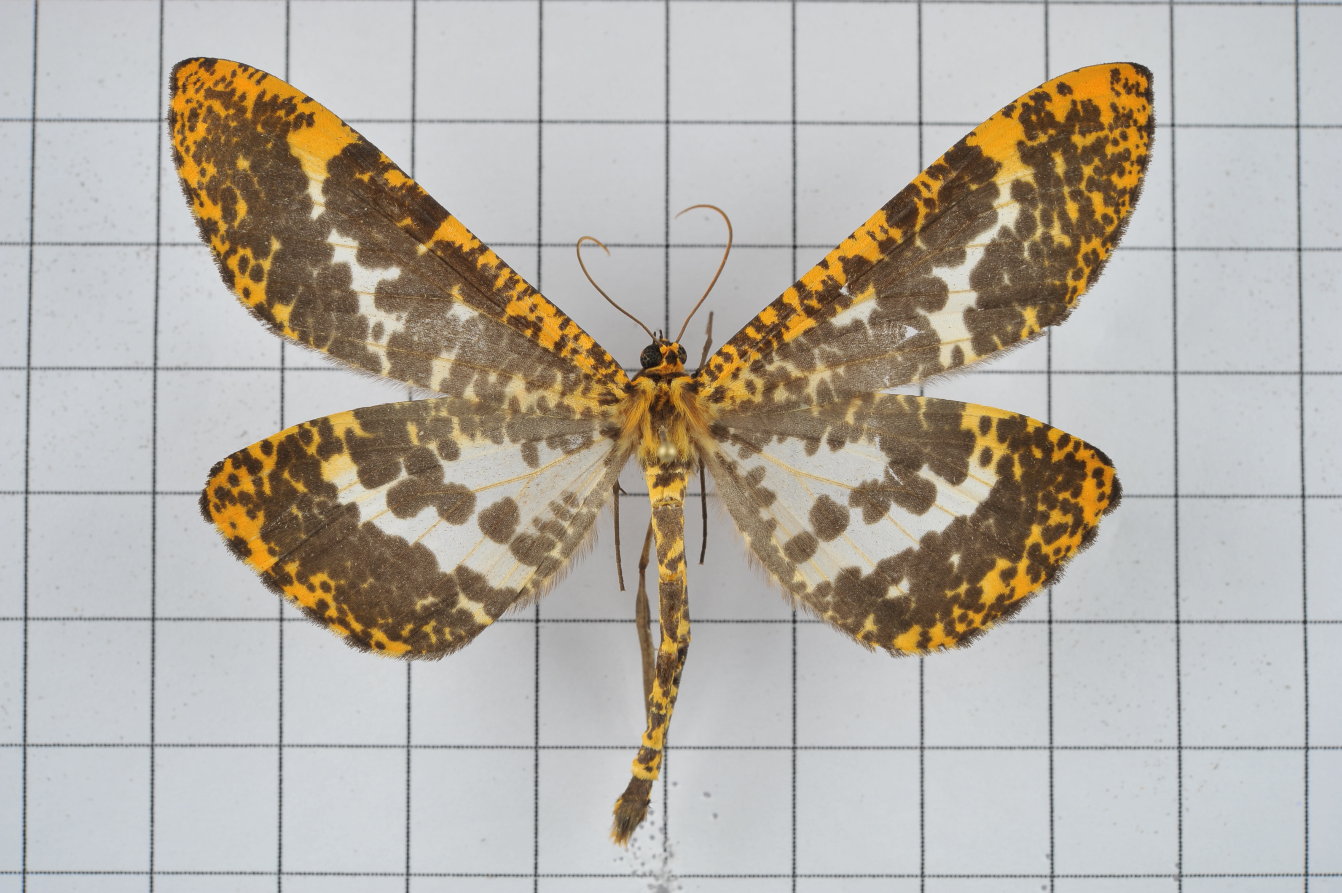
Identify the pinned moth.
Parobeidia gigantearia marginifascia
